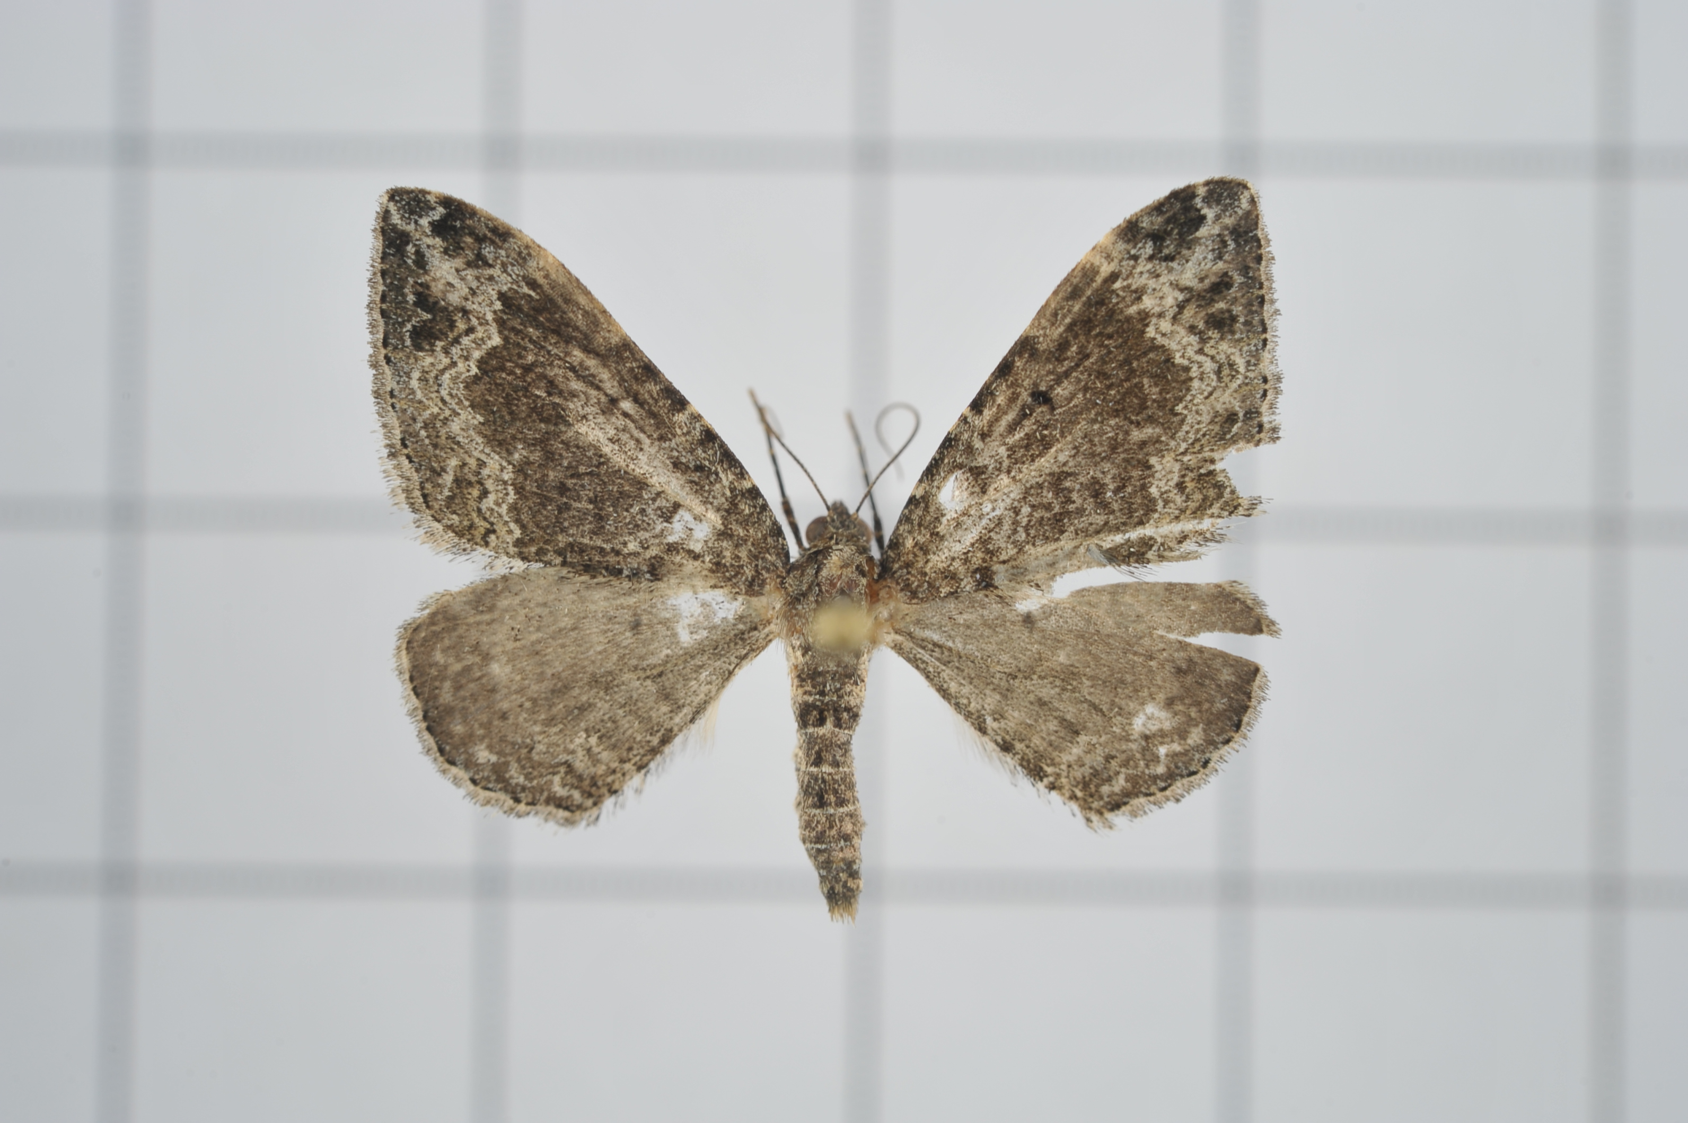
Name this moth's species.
Xanthorhoe saturata
